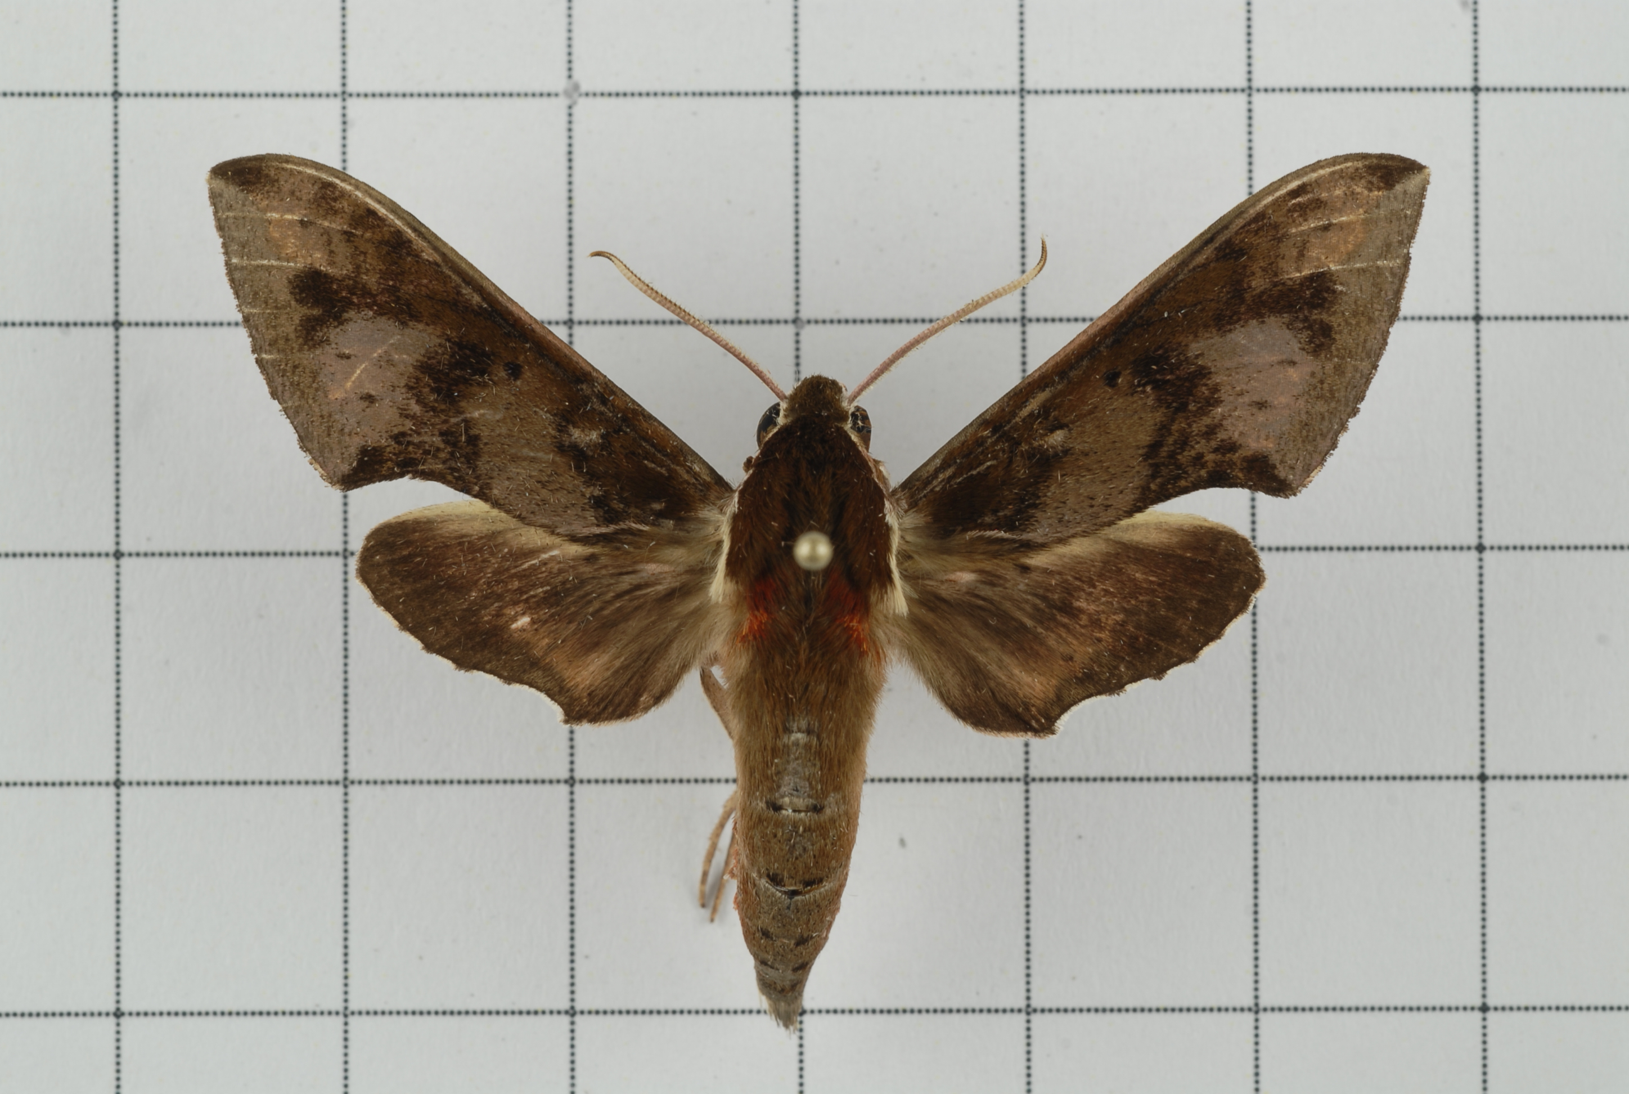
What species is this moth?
Rhagastis binoculata
